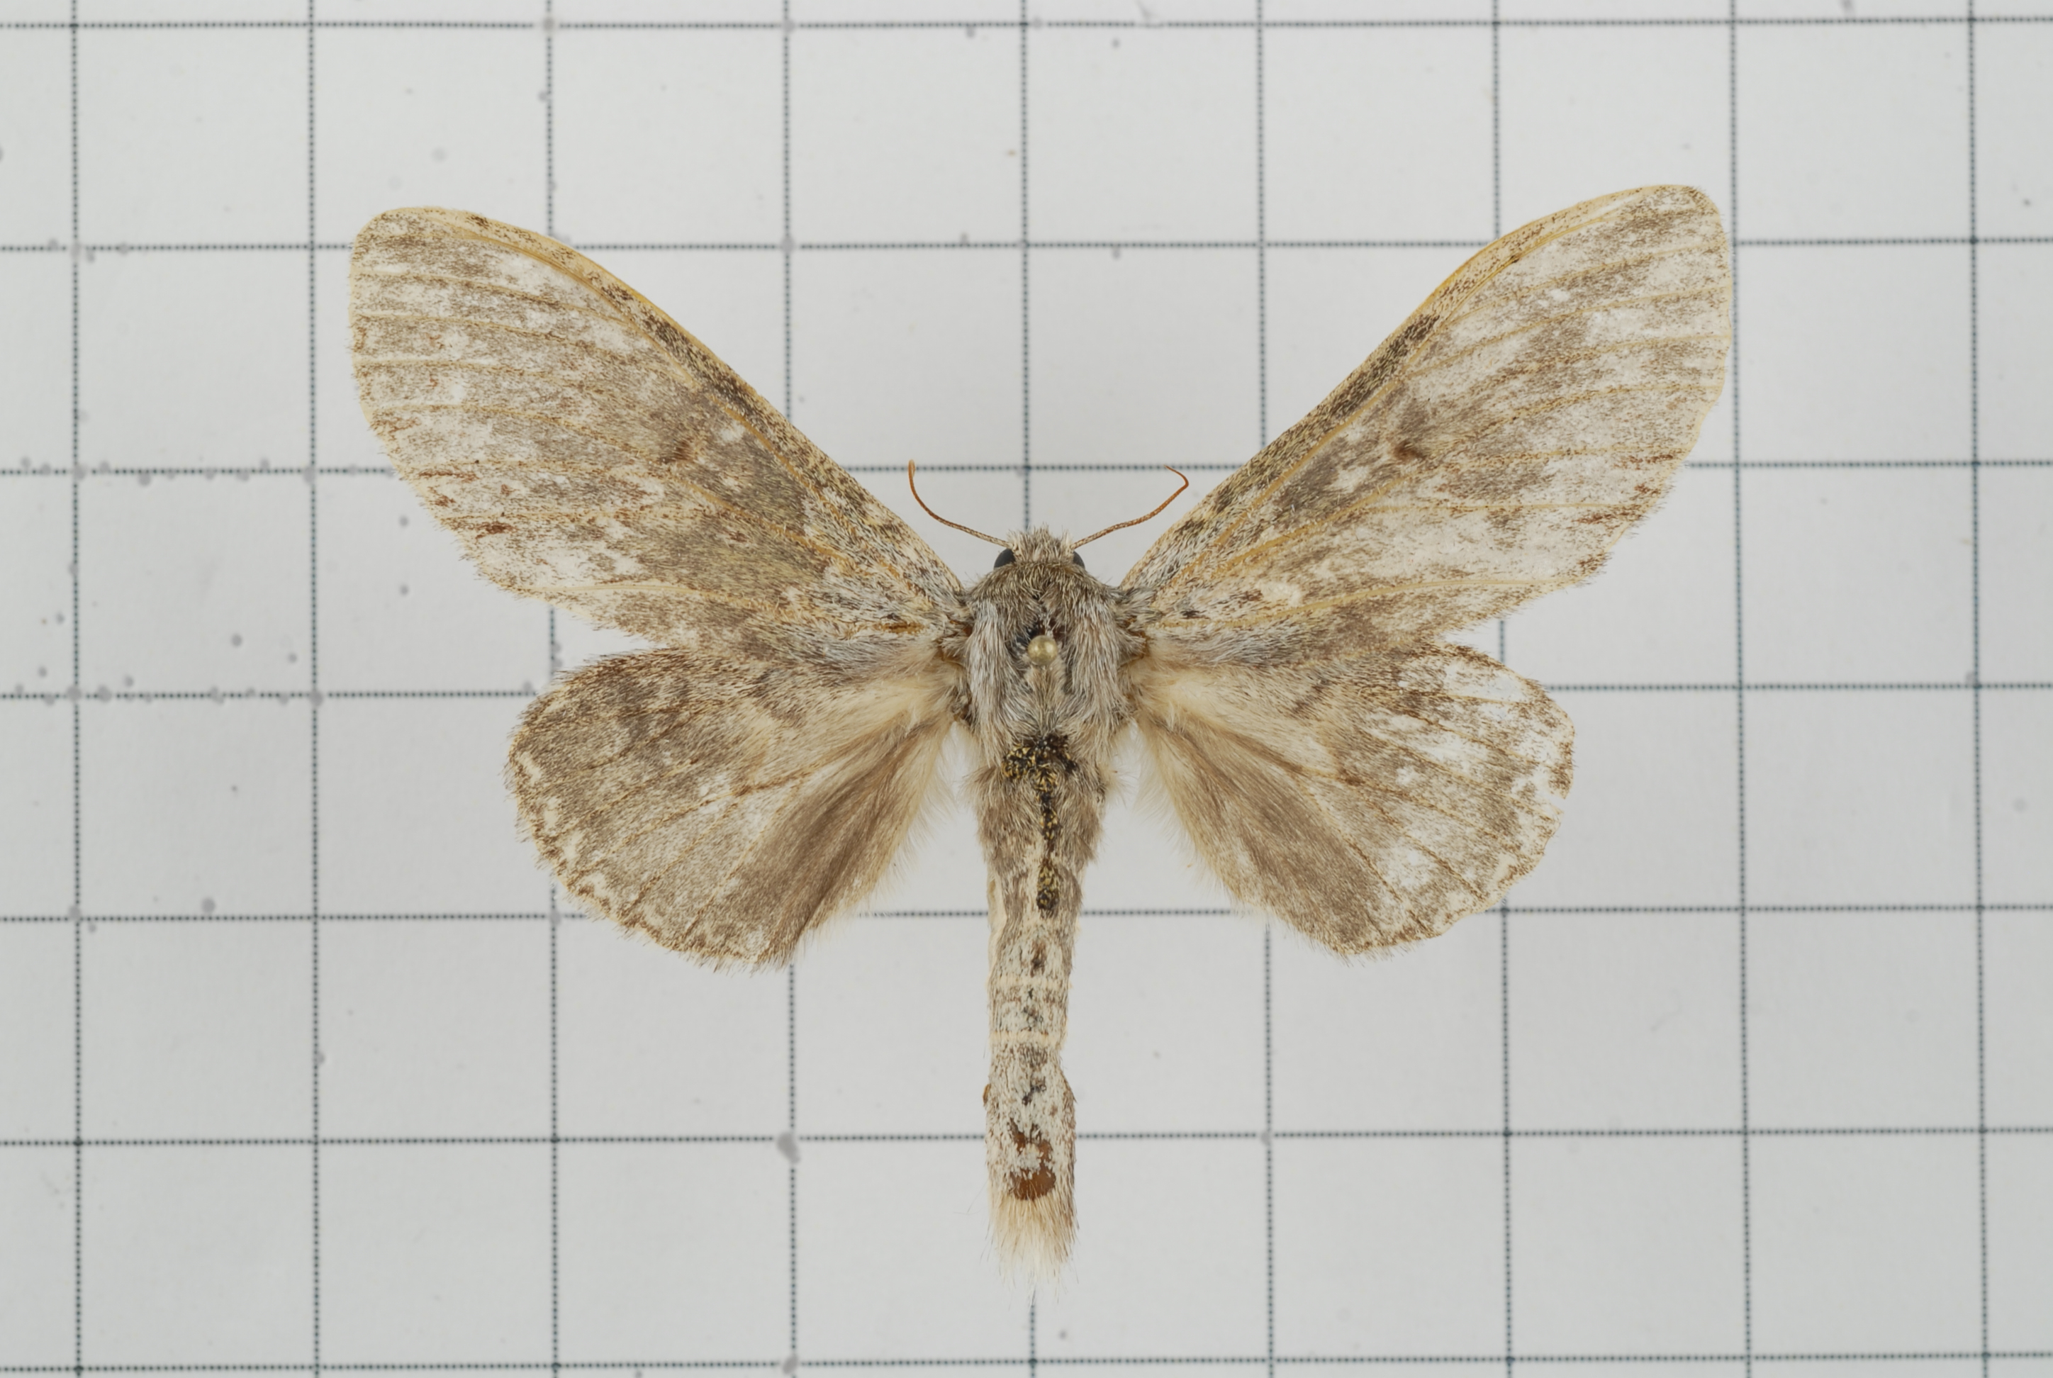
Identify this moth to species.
Stauropus teikichiana teikichiana
